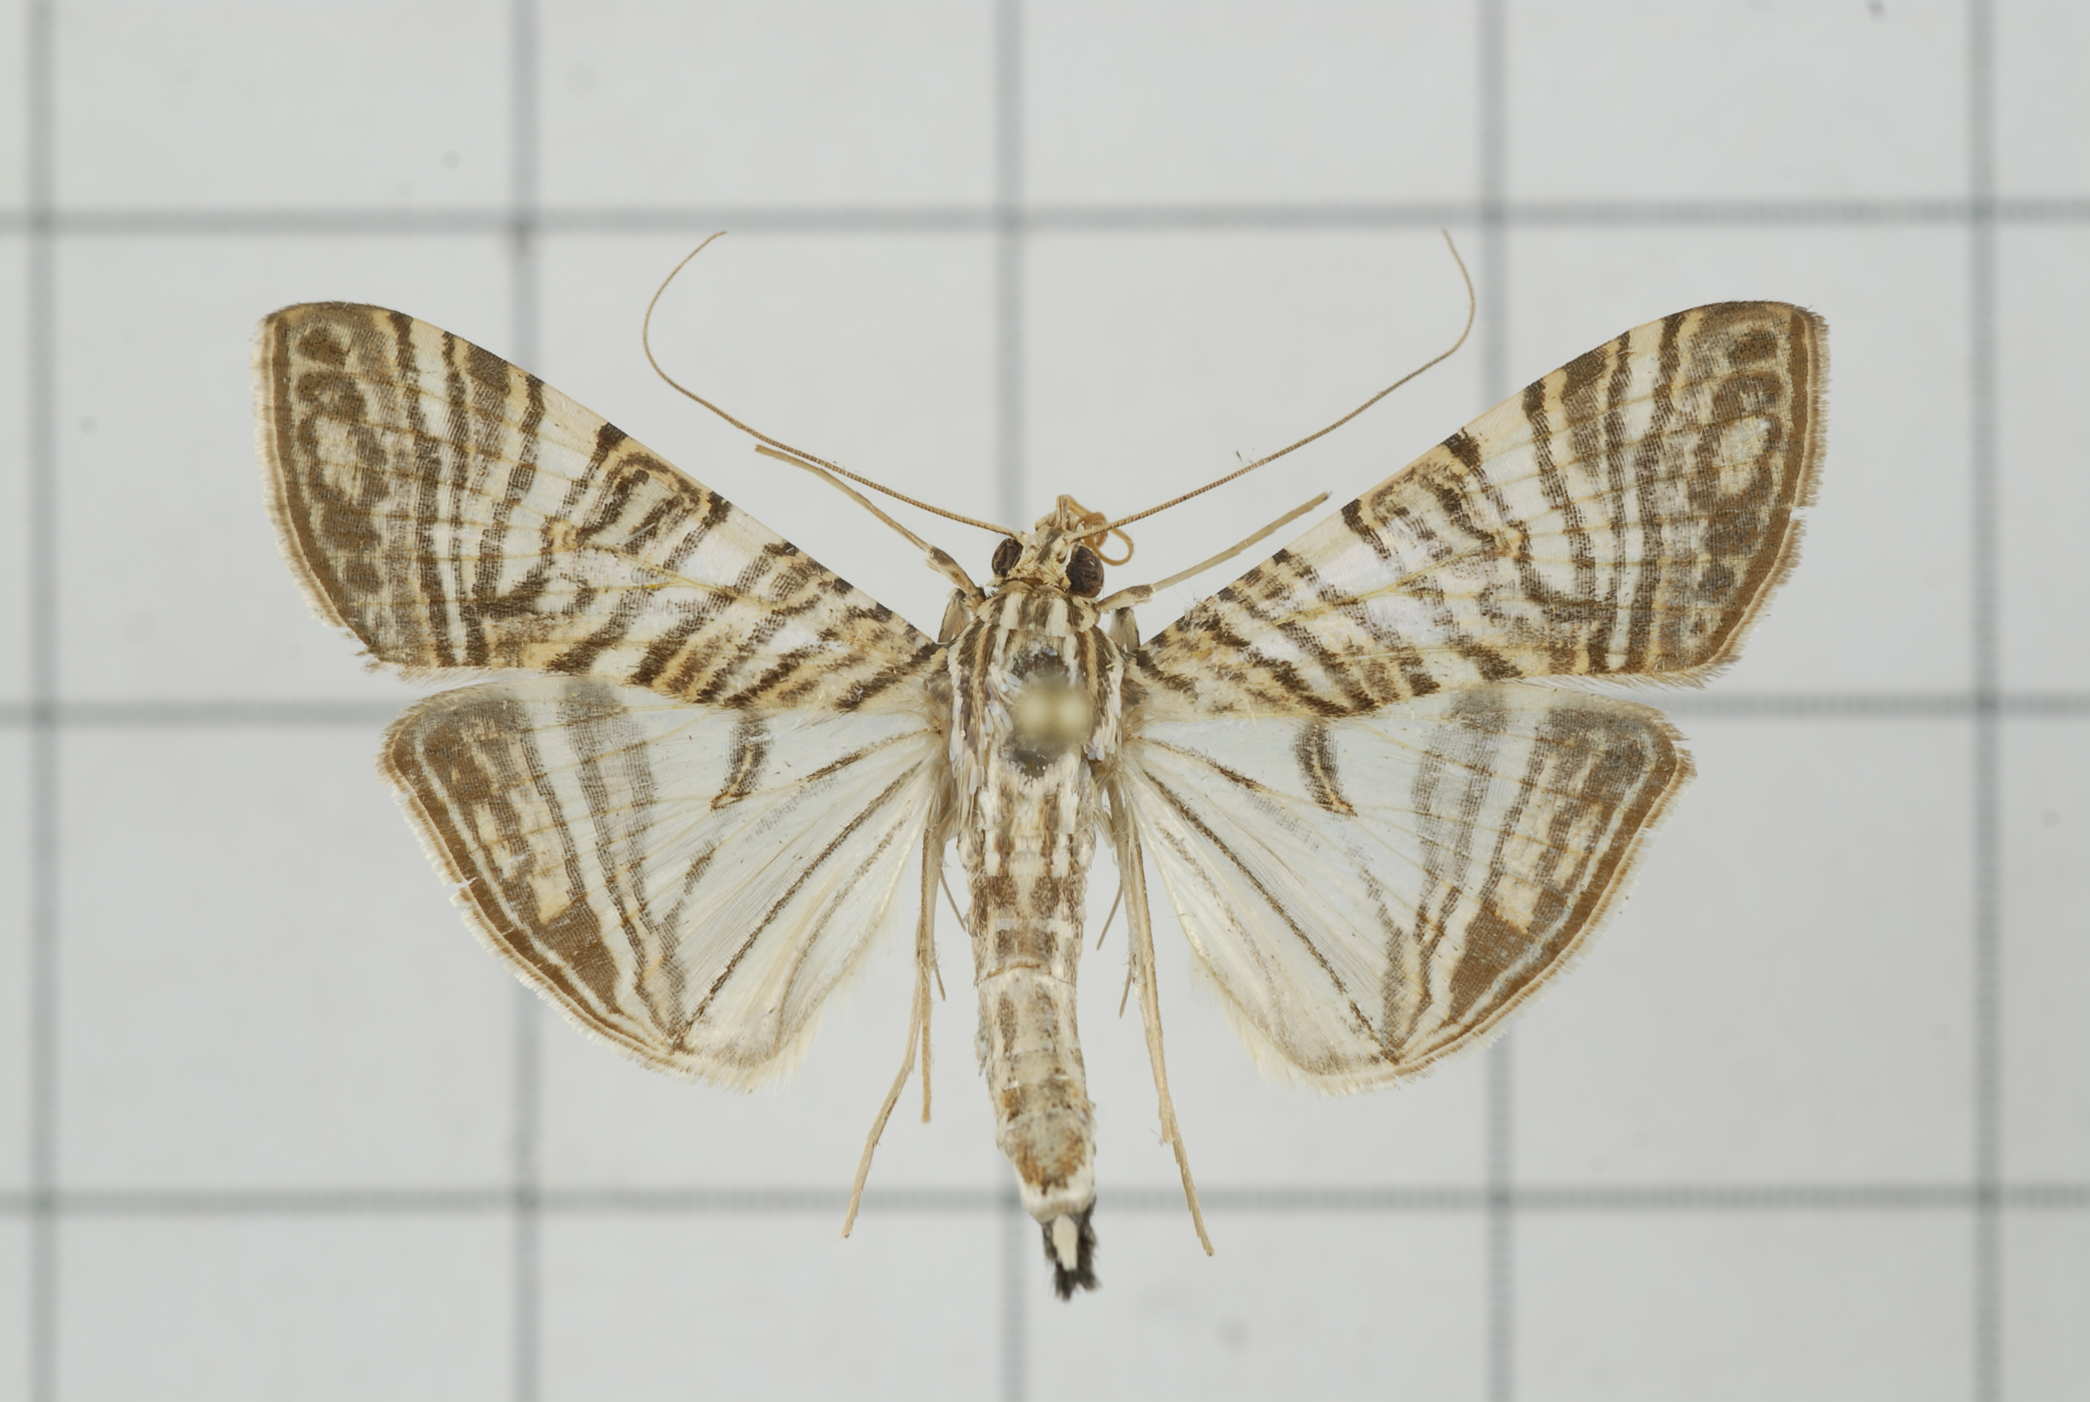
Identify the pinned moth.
Glyphodes multilinealis
